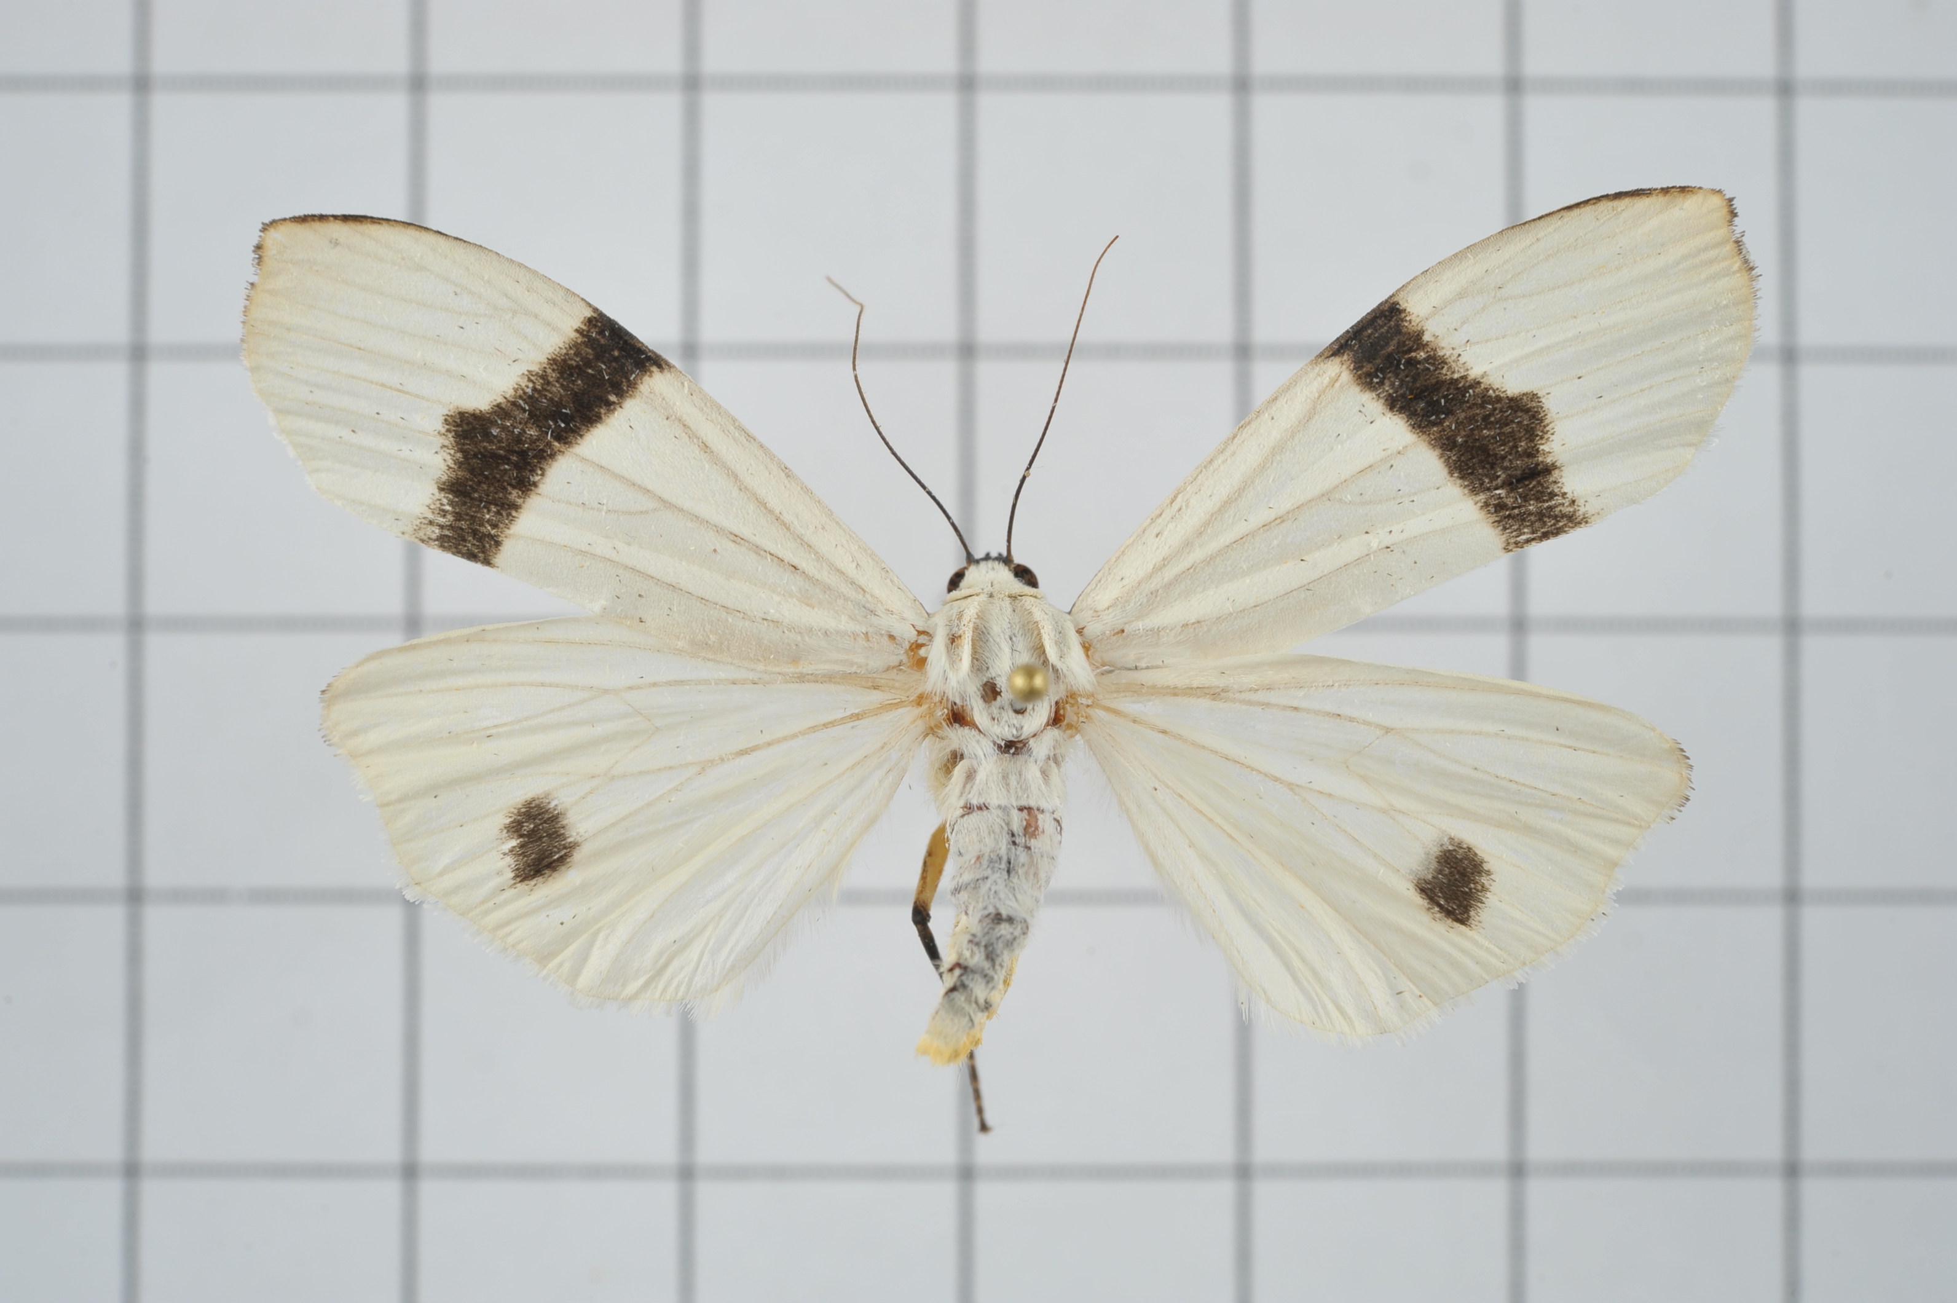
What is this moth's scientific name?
Vamuna alboluteora
